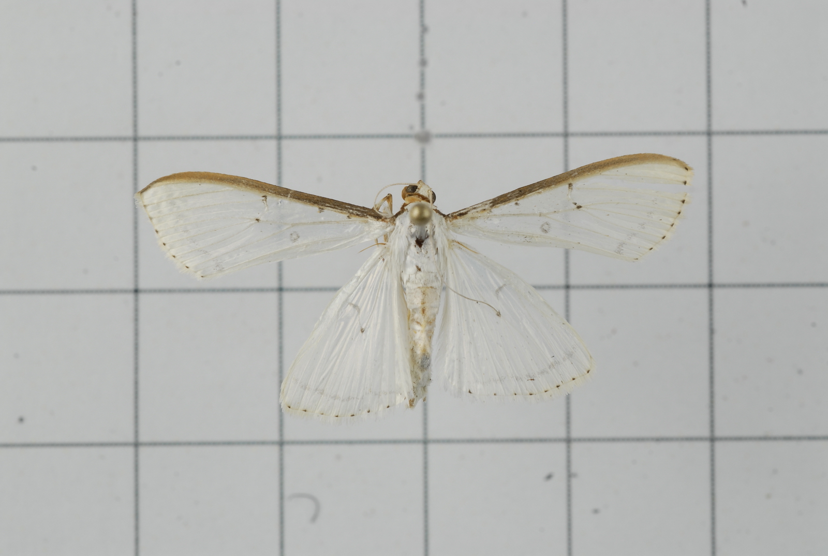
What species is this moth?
Palpita asiaticalis
